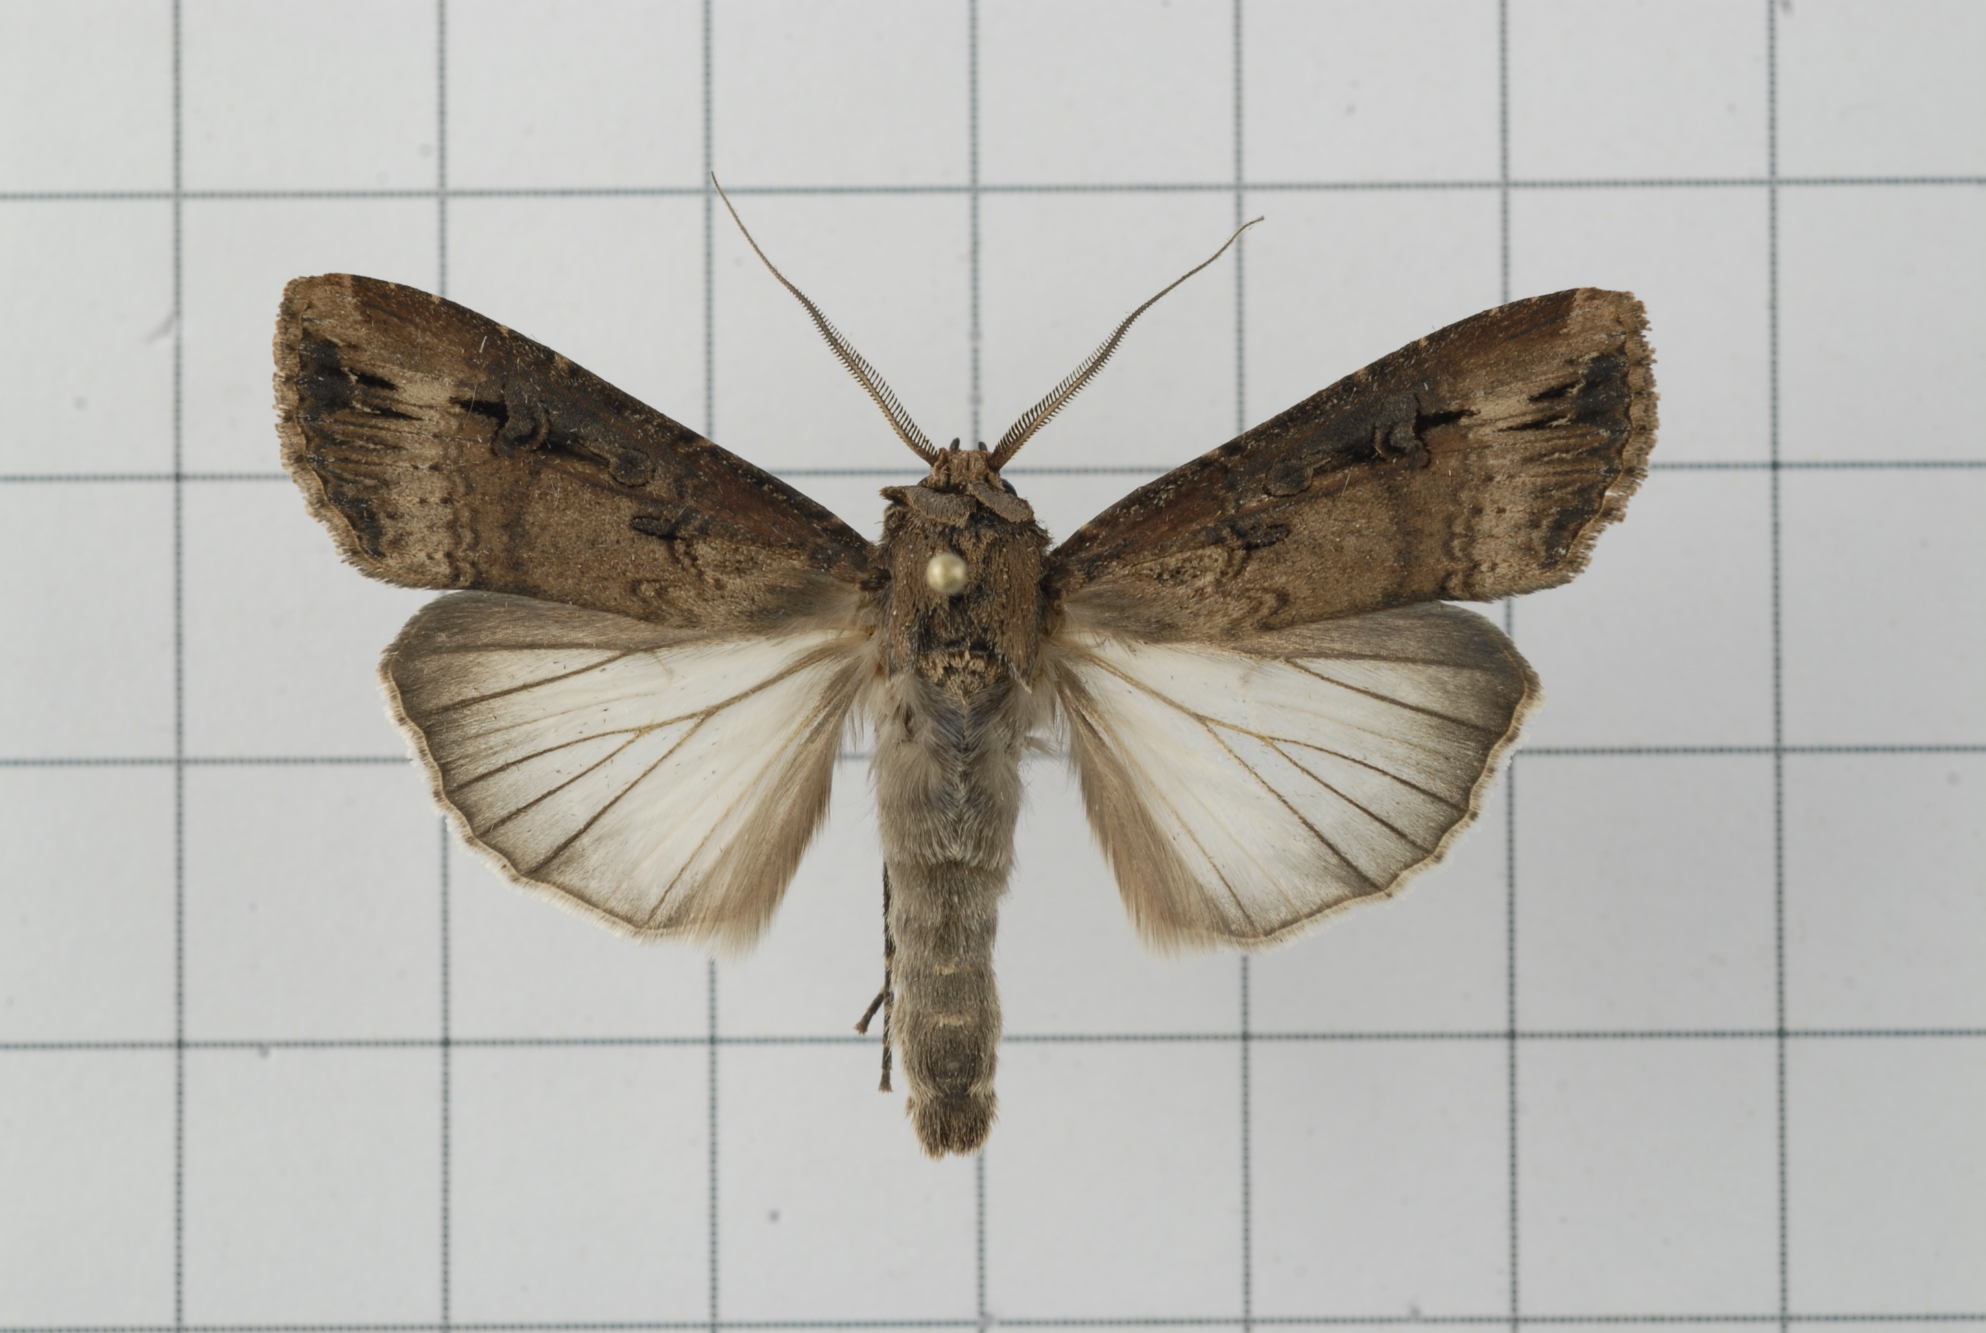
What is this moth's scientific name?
Agrotis ipsilon
